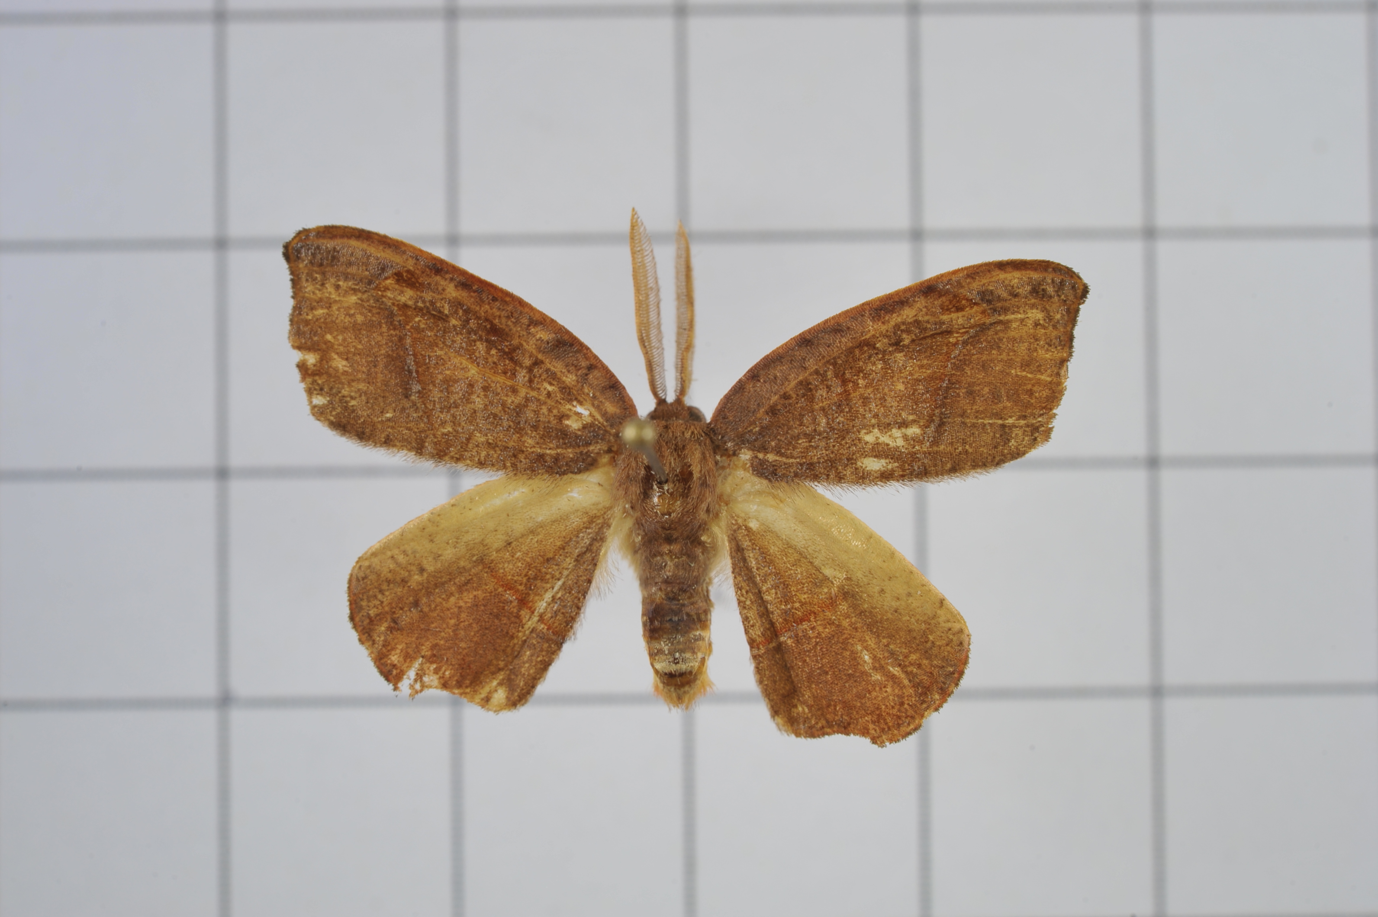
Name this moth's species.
Neoreta purpureofascia
